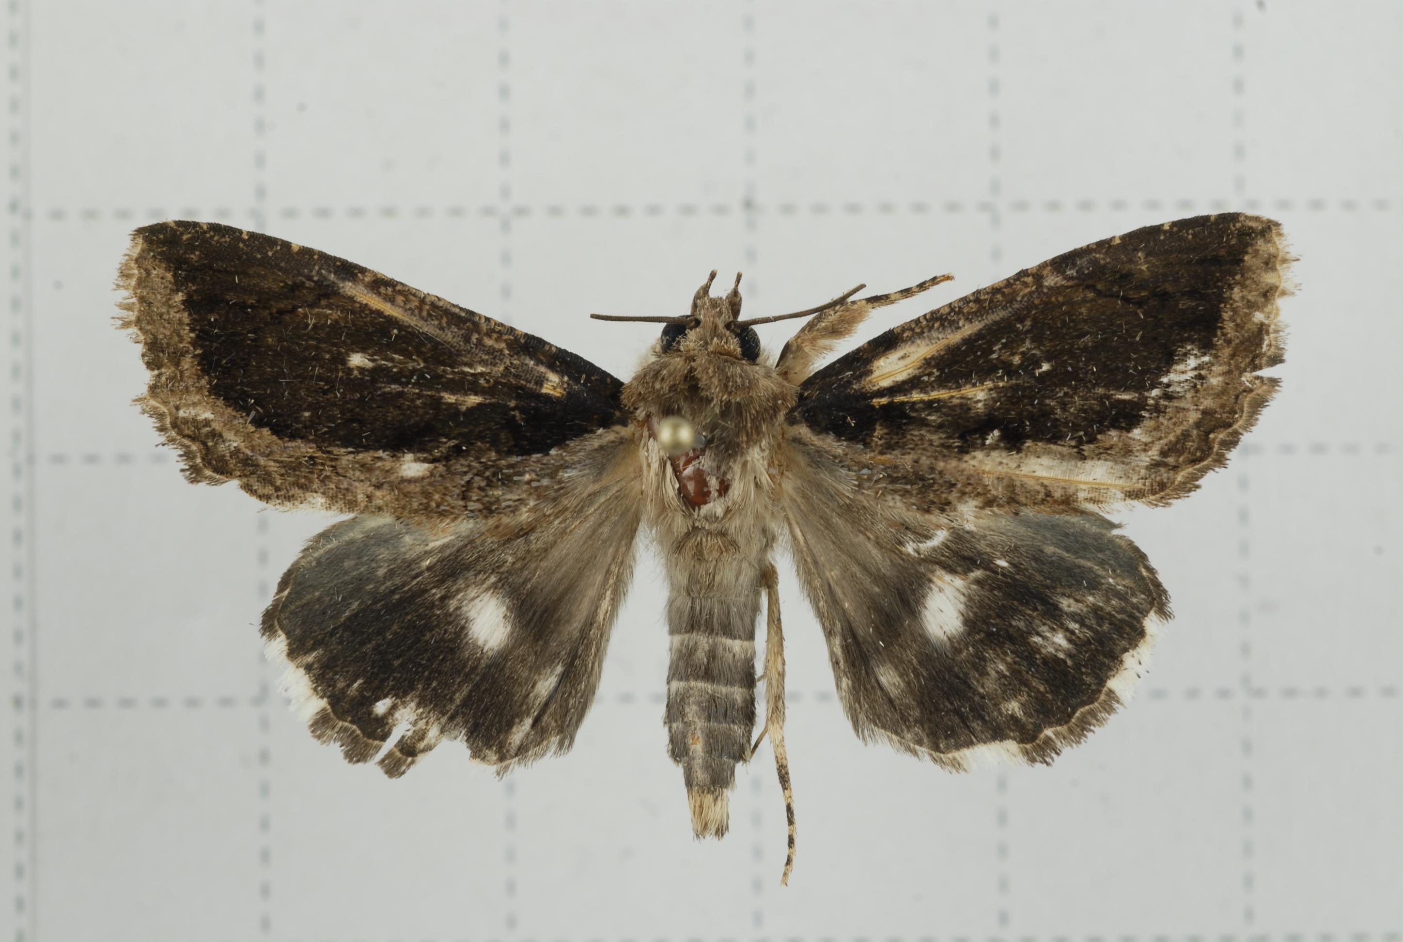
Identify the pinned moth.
Ercheia cyllaria
